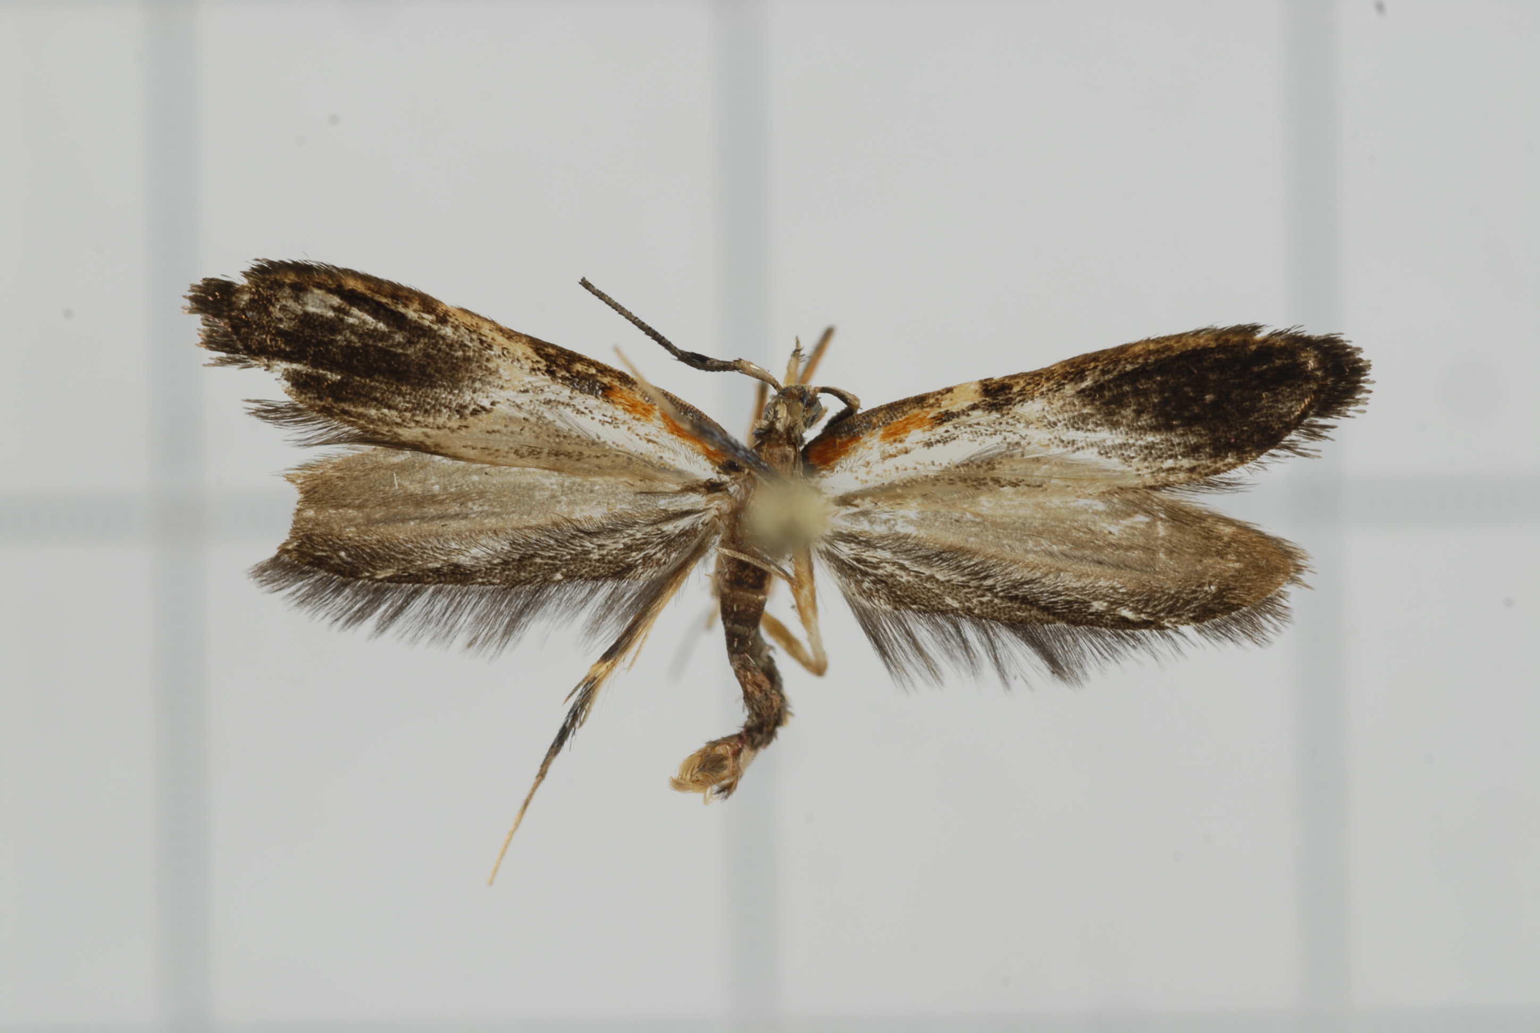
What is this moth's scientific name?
Tisis mesozosta
